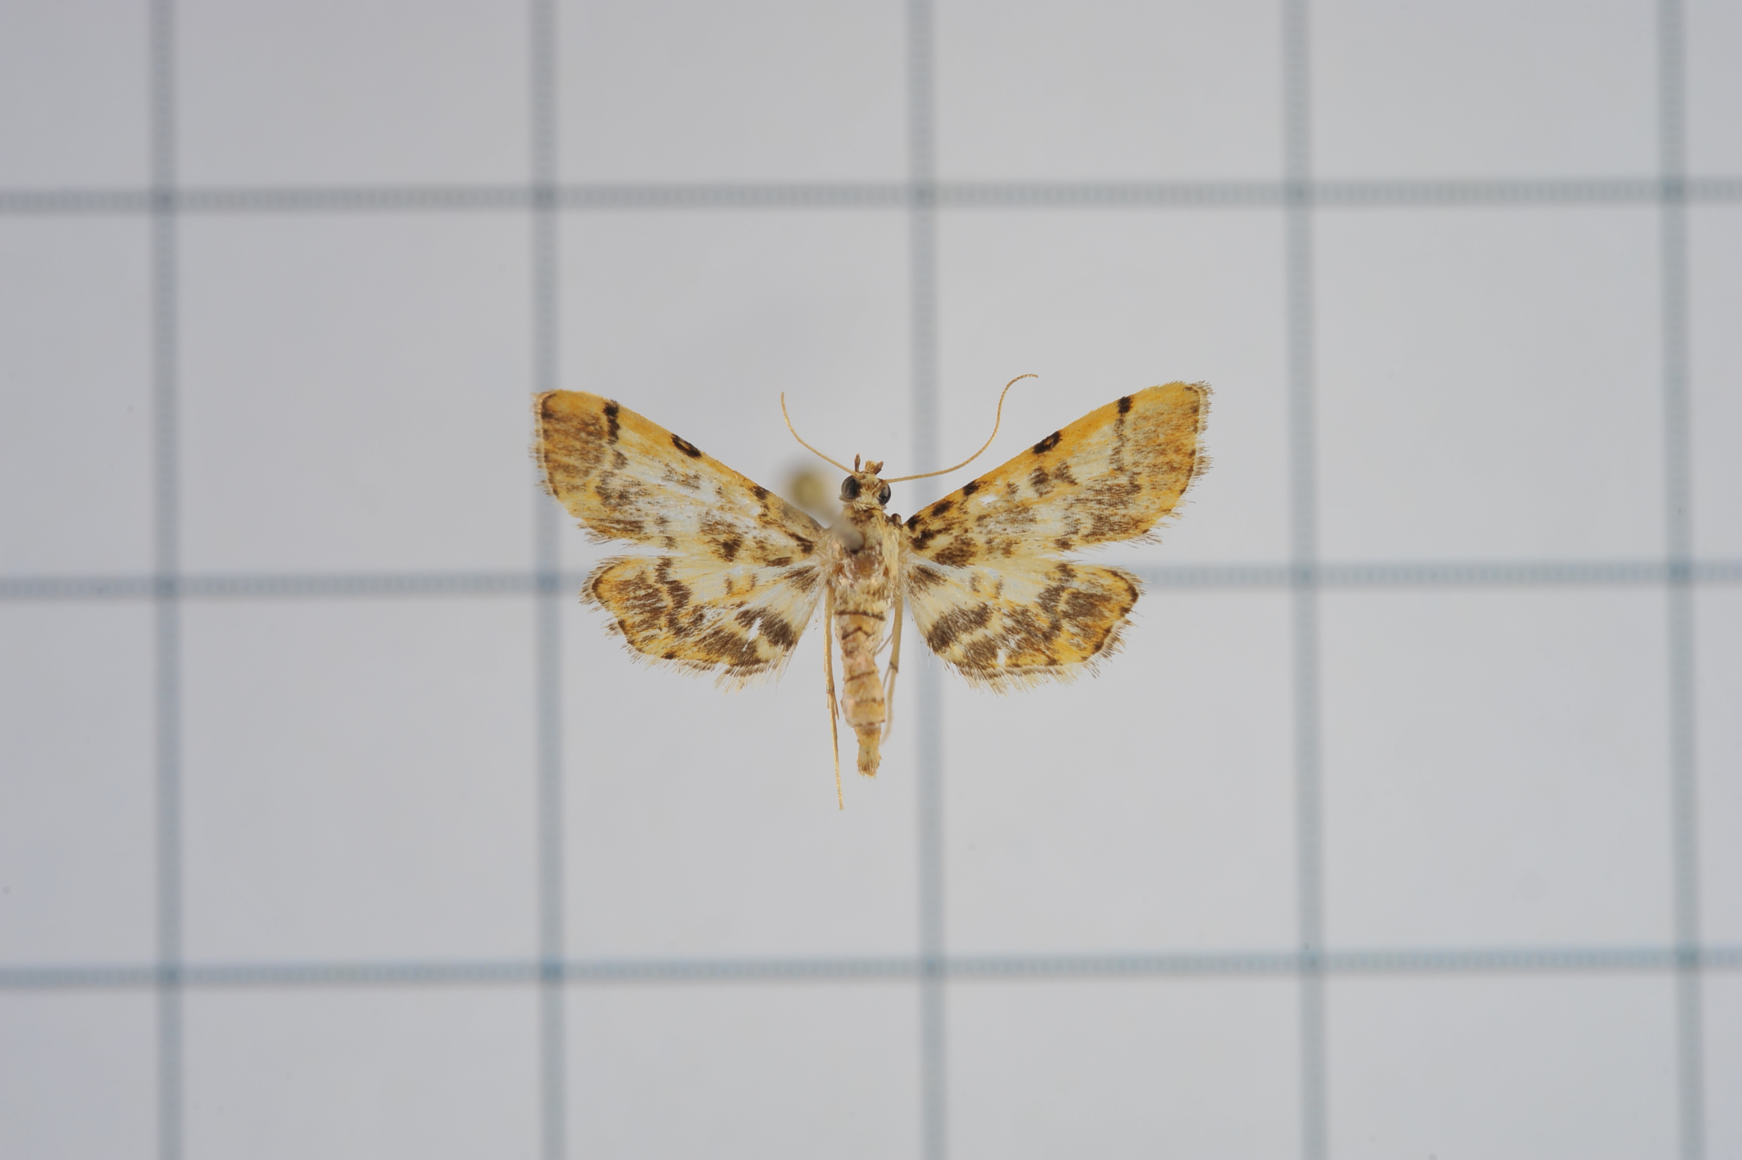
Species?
Lamprosema commixta
